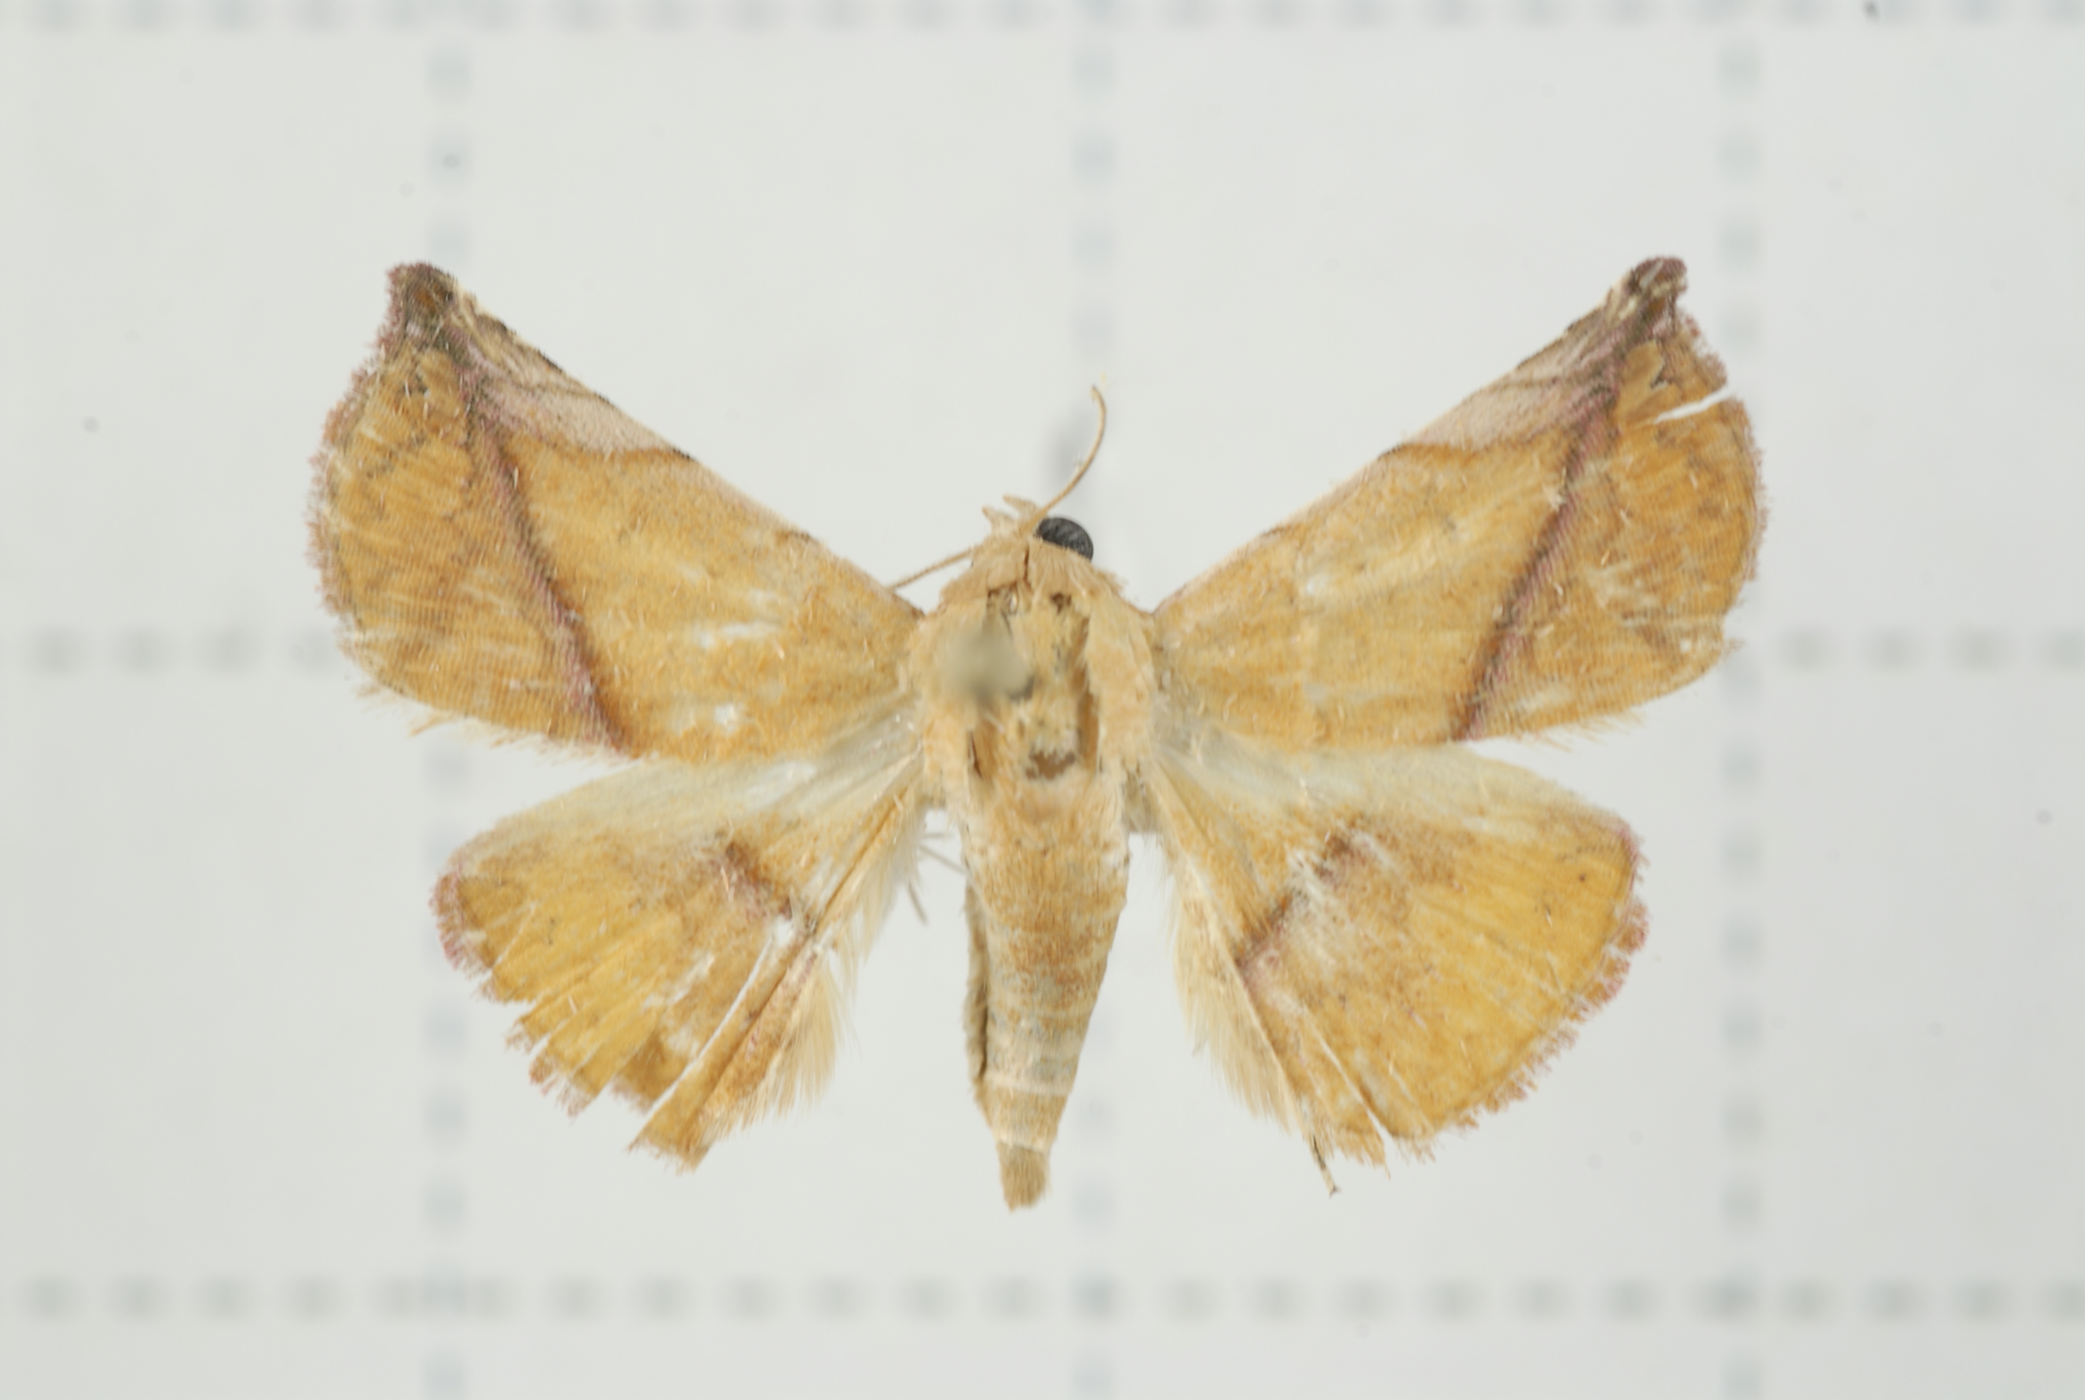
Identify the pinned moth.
Eublemma quadrapex
